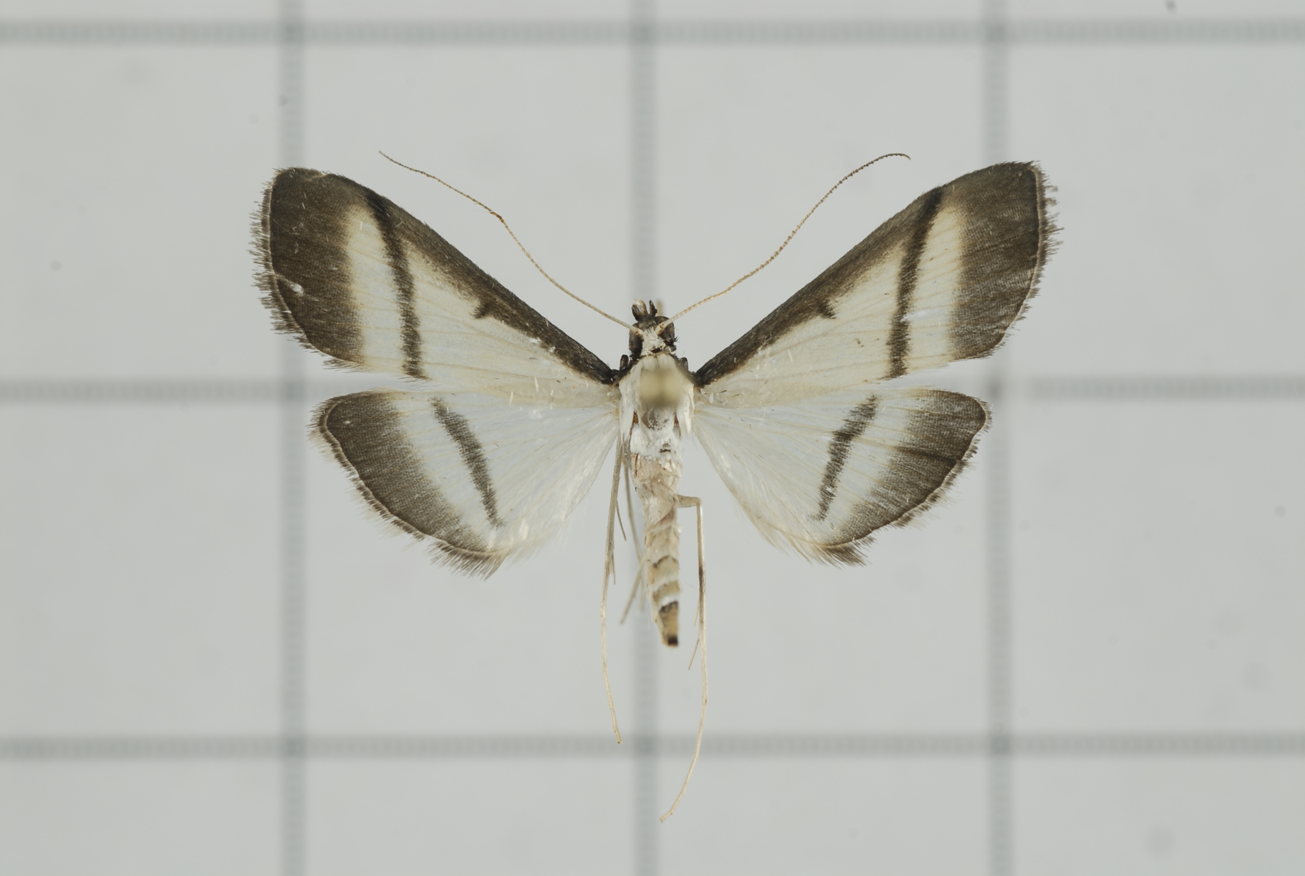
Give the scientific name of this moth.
Bradina diagonalis
